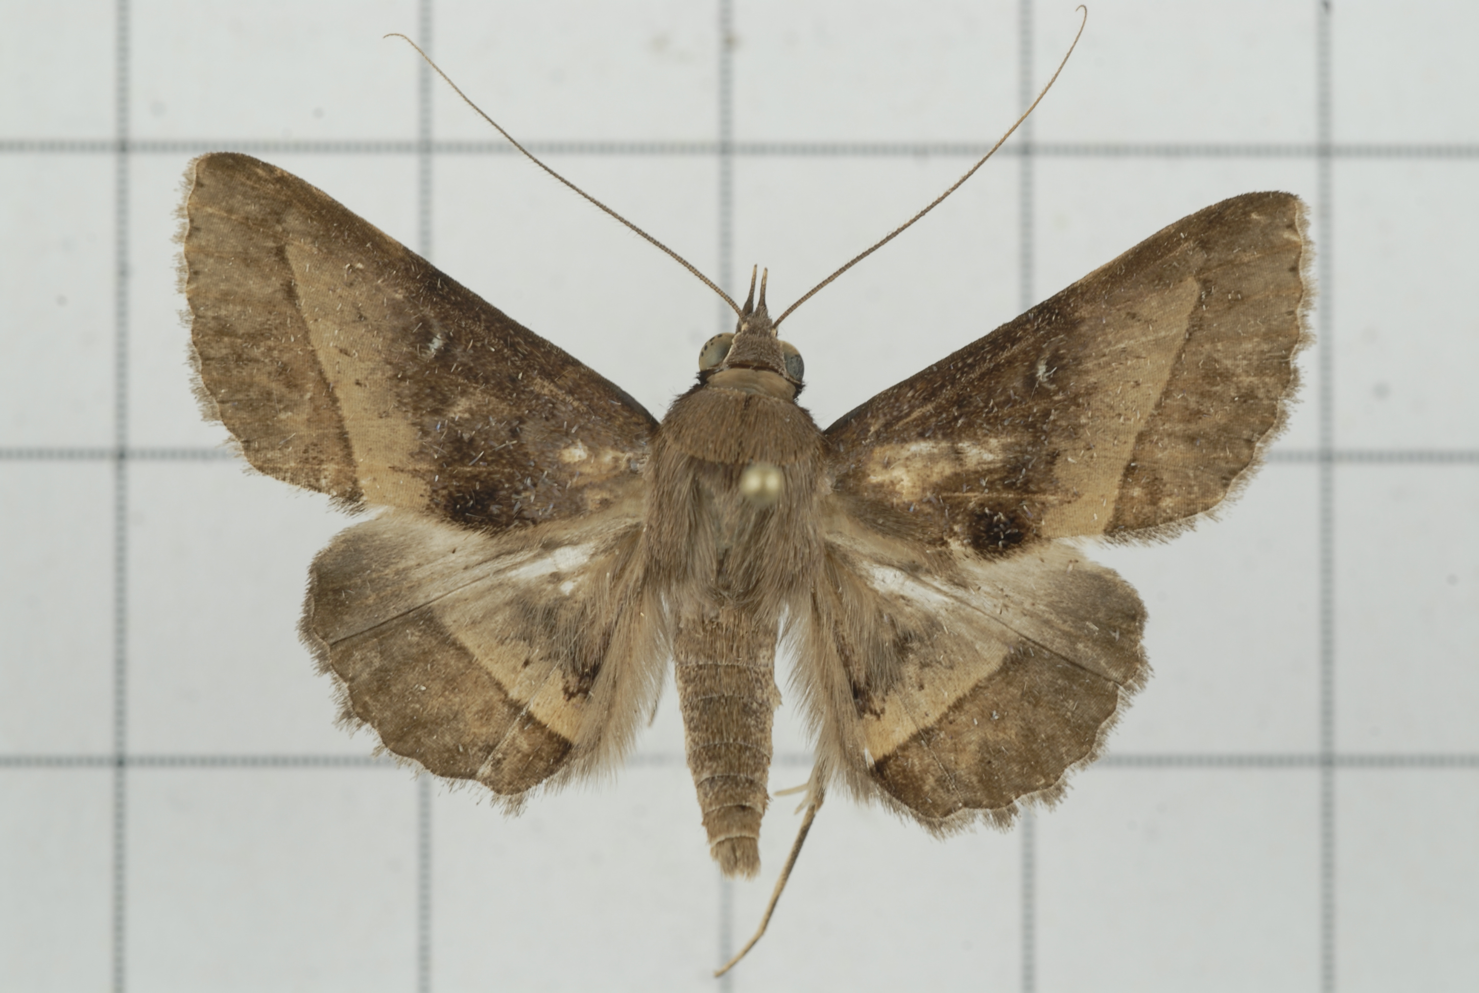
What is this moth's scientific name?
Hypospila bolinoides
